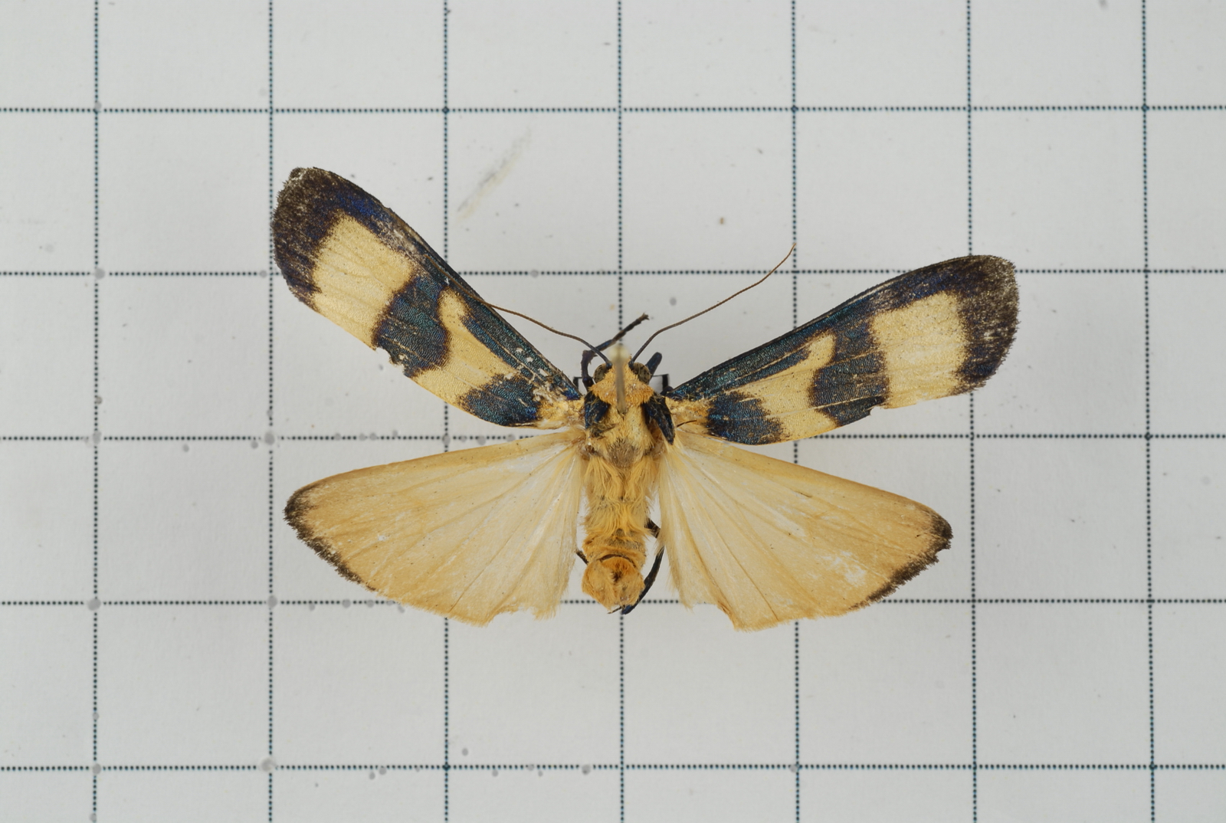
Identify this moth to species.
Chrysaeglia magnifica
